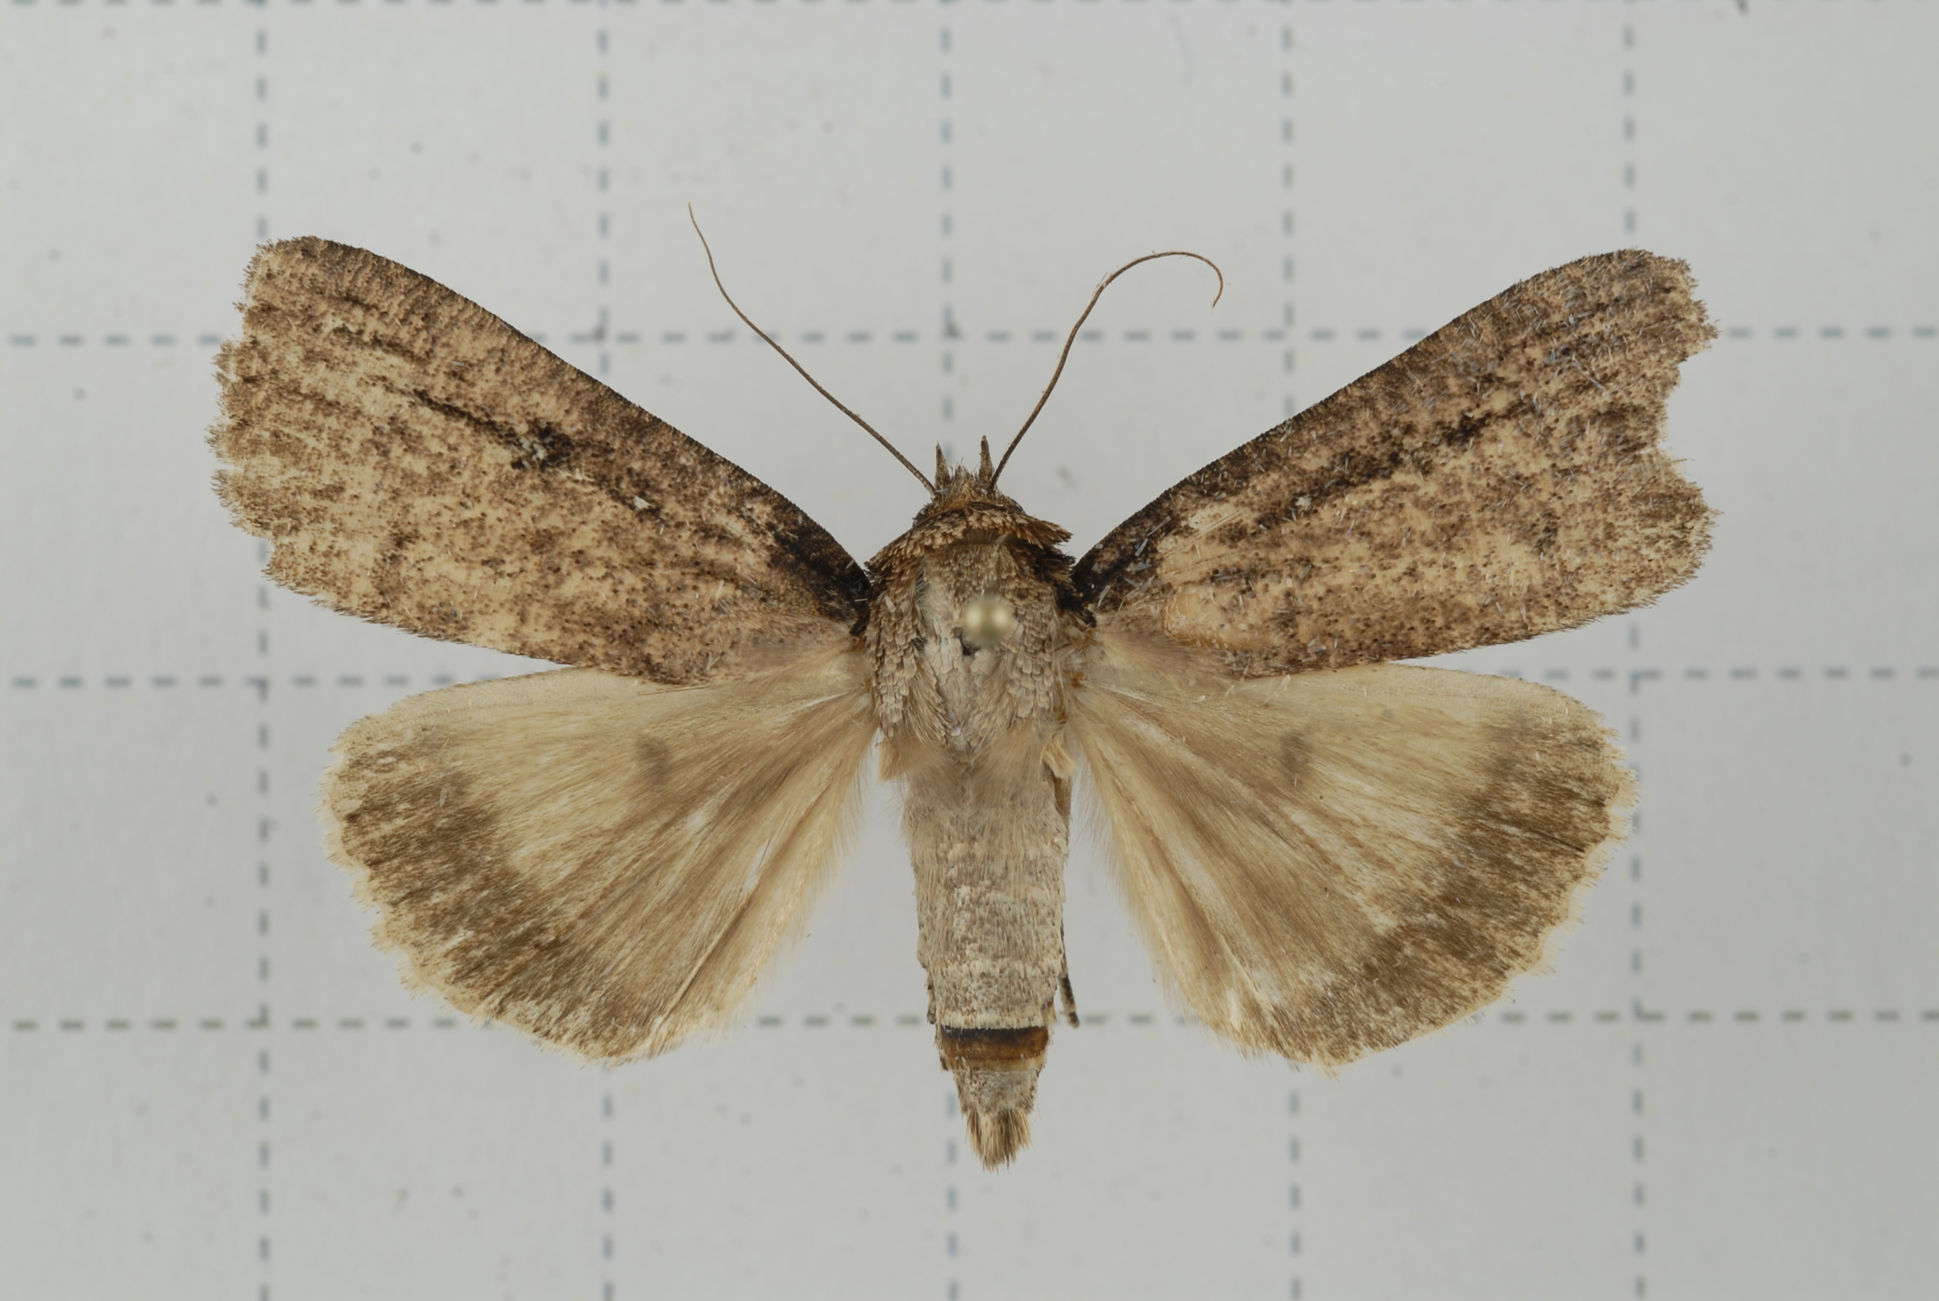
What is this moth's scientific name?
Perinaenia mingchyrica
